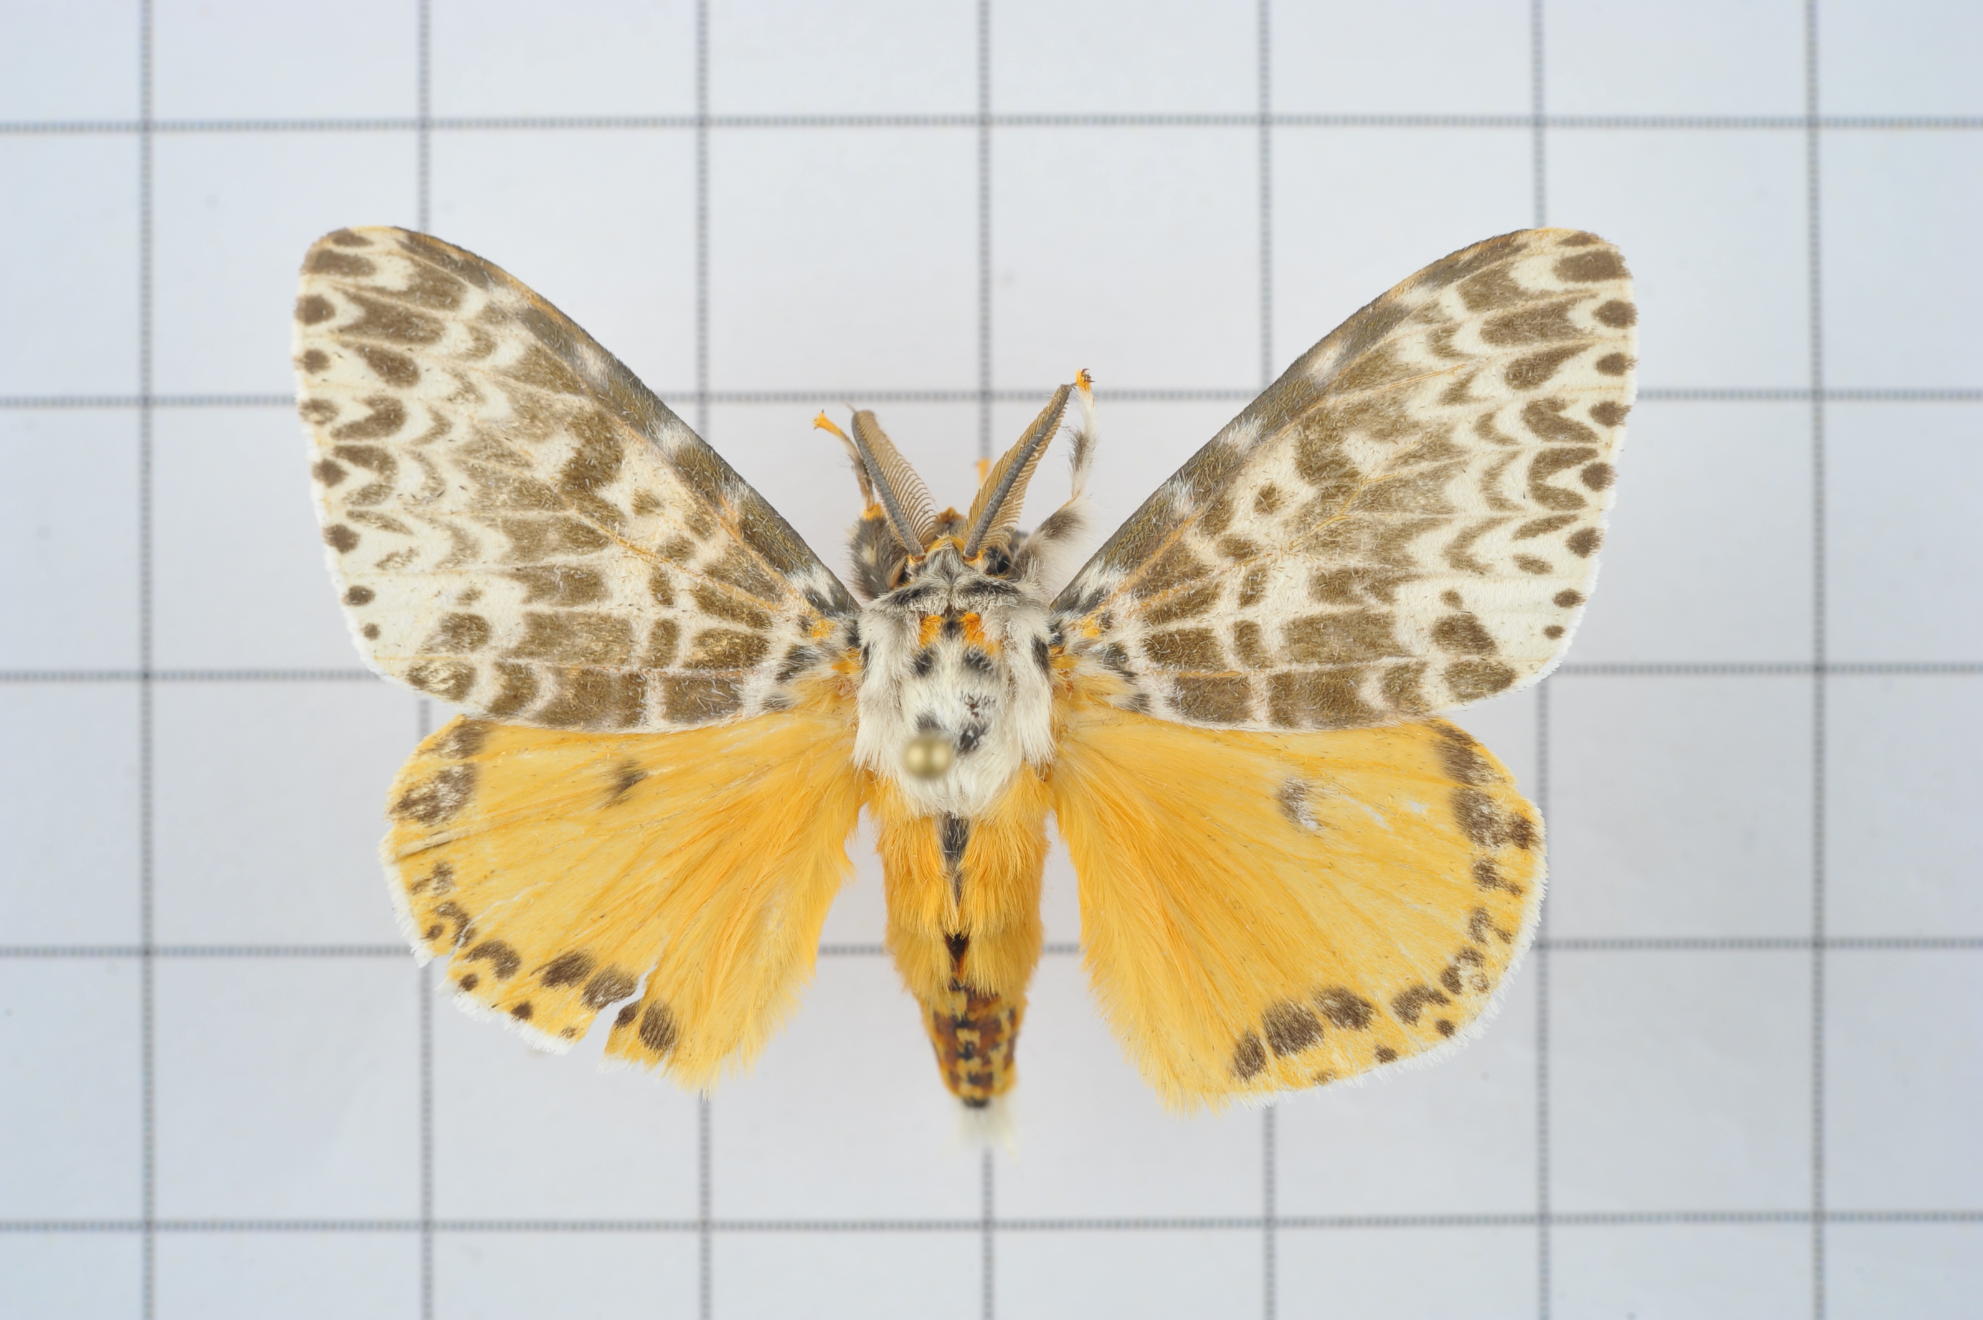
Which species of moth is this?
Lymantria mathura subpallida
